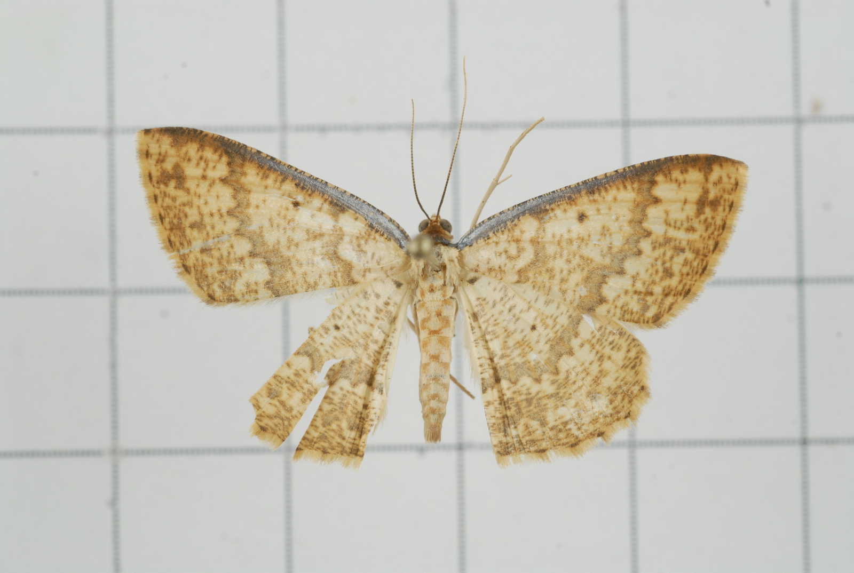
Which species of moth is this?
Synegia esther
